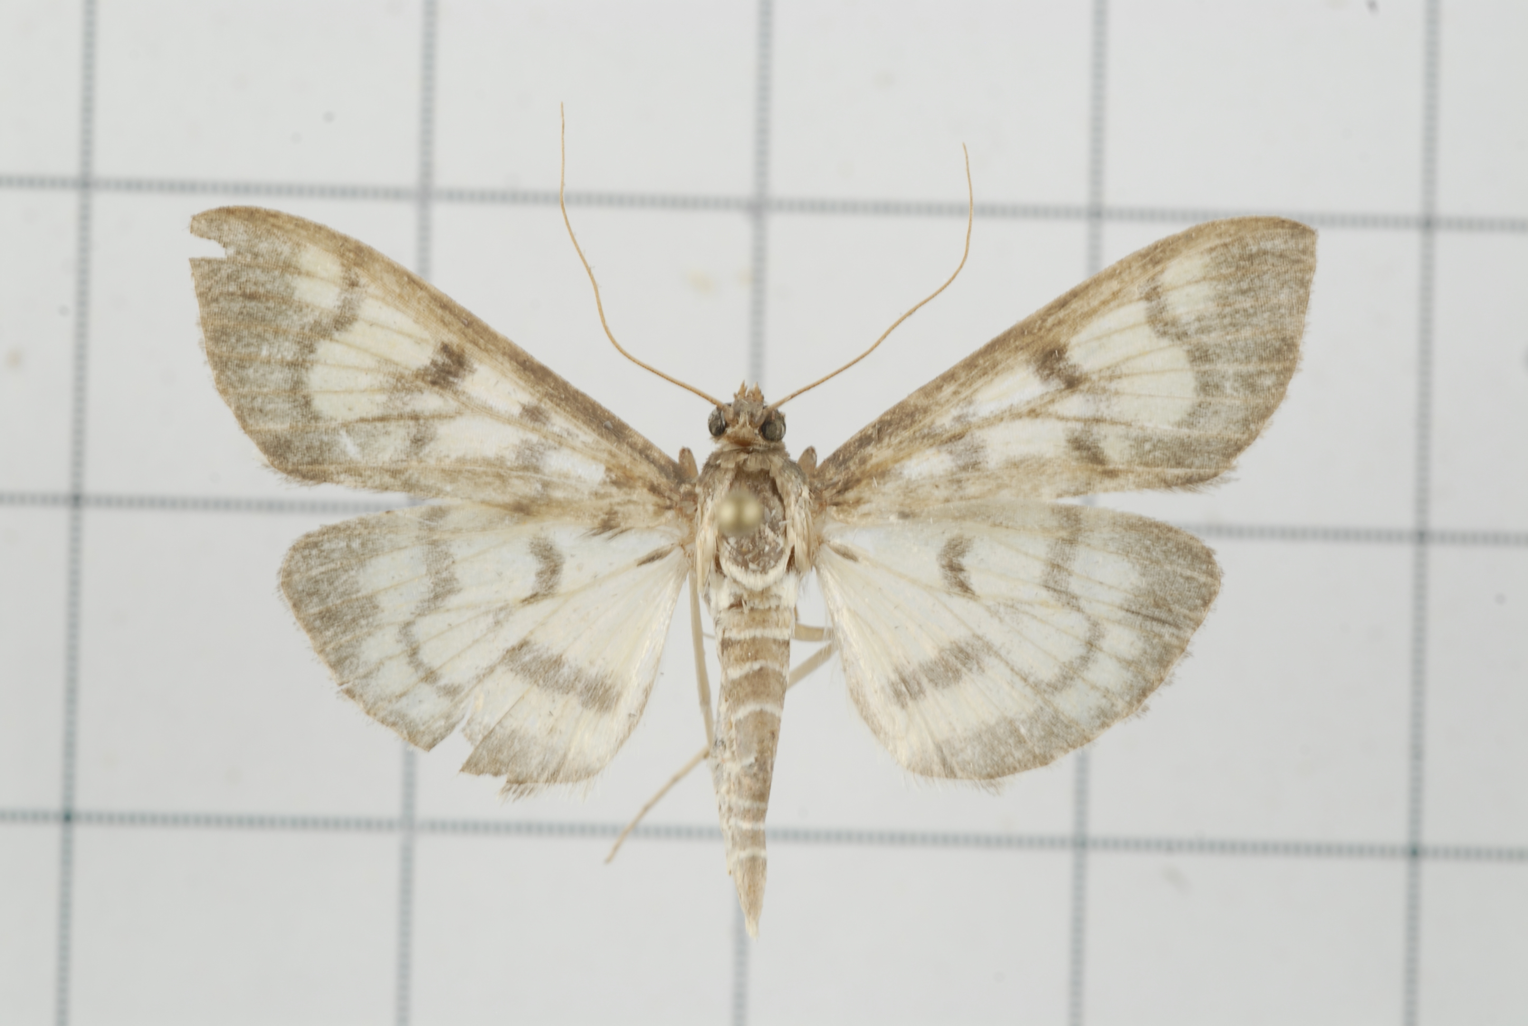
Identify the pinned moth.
Syllepte taiwanalis
